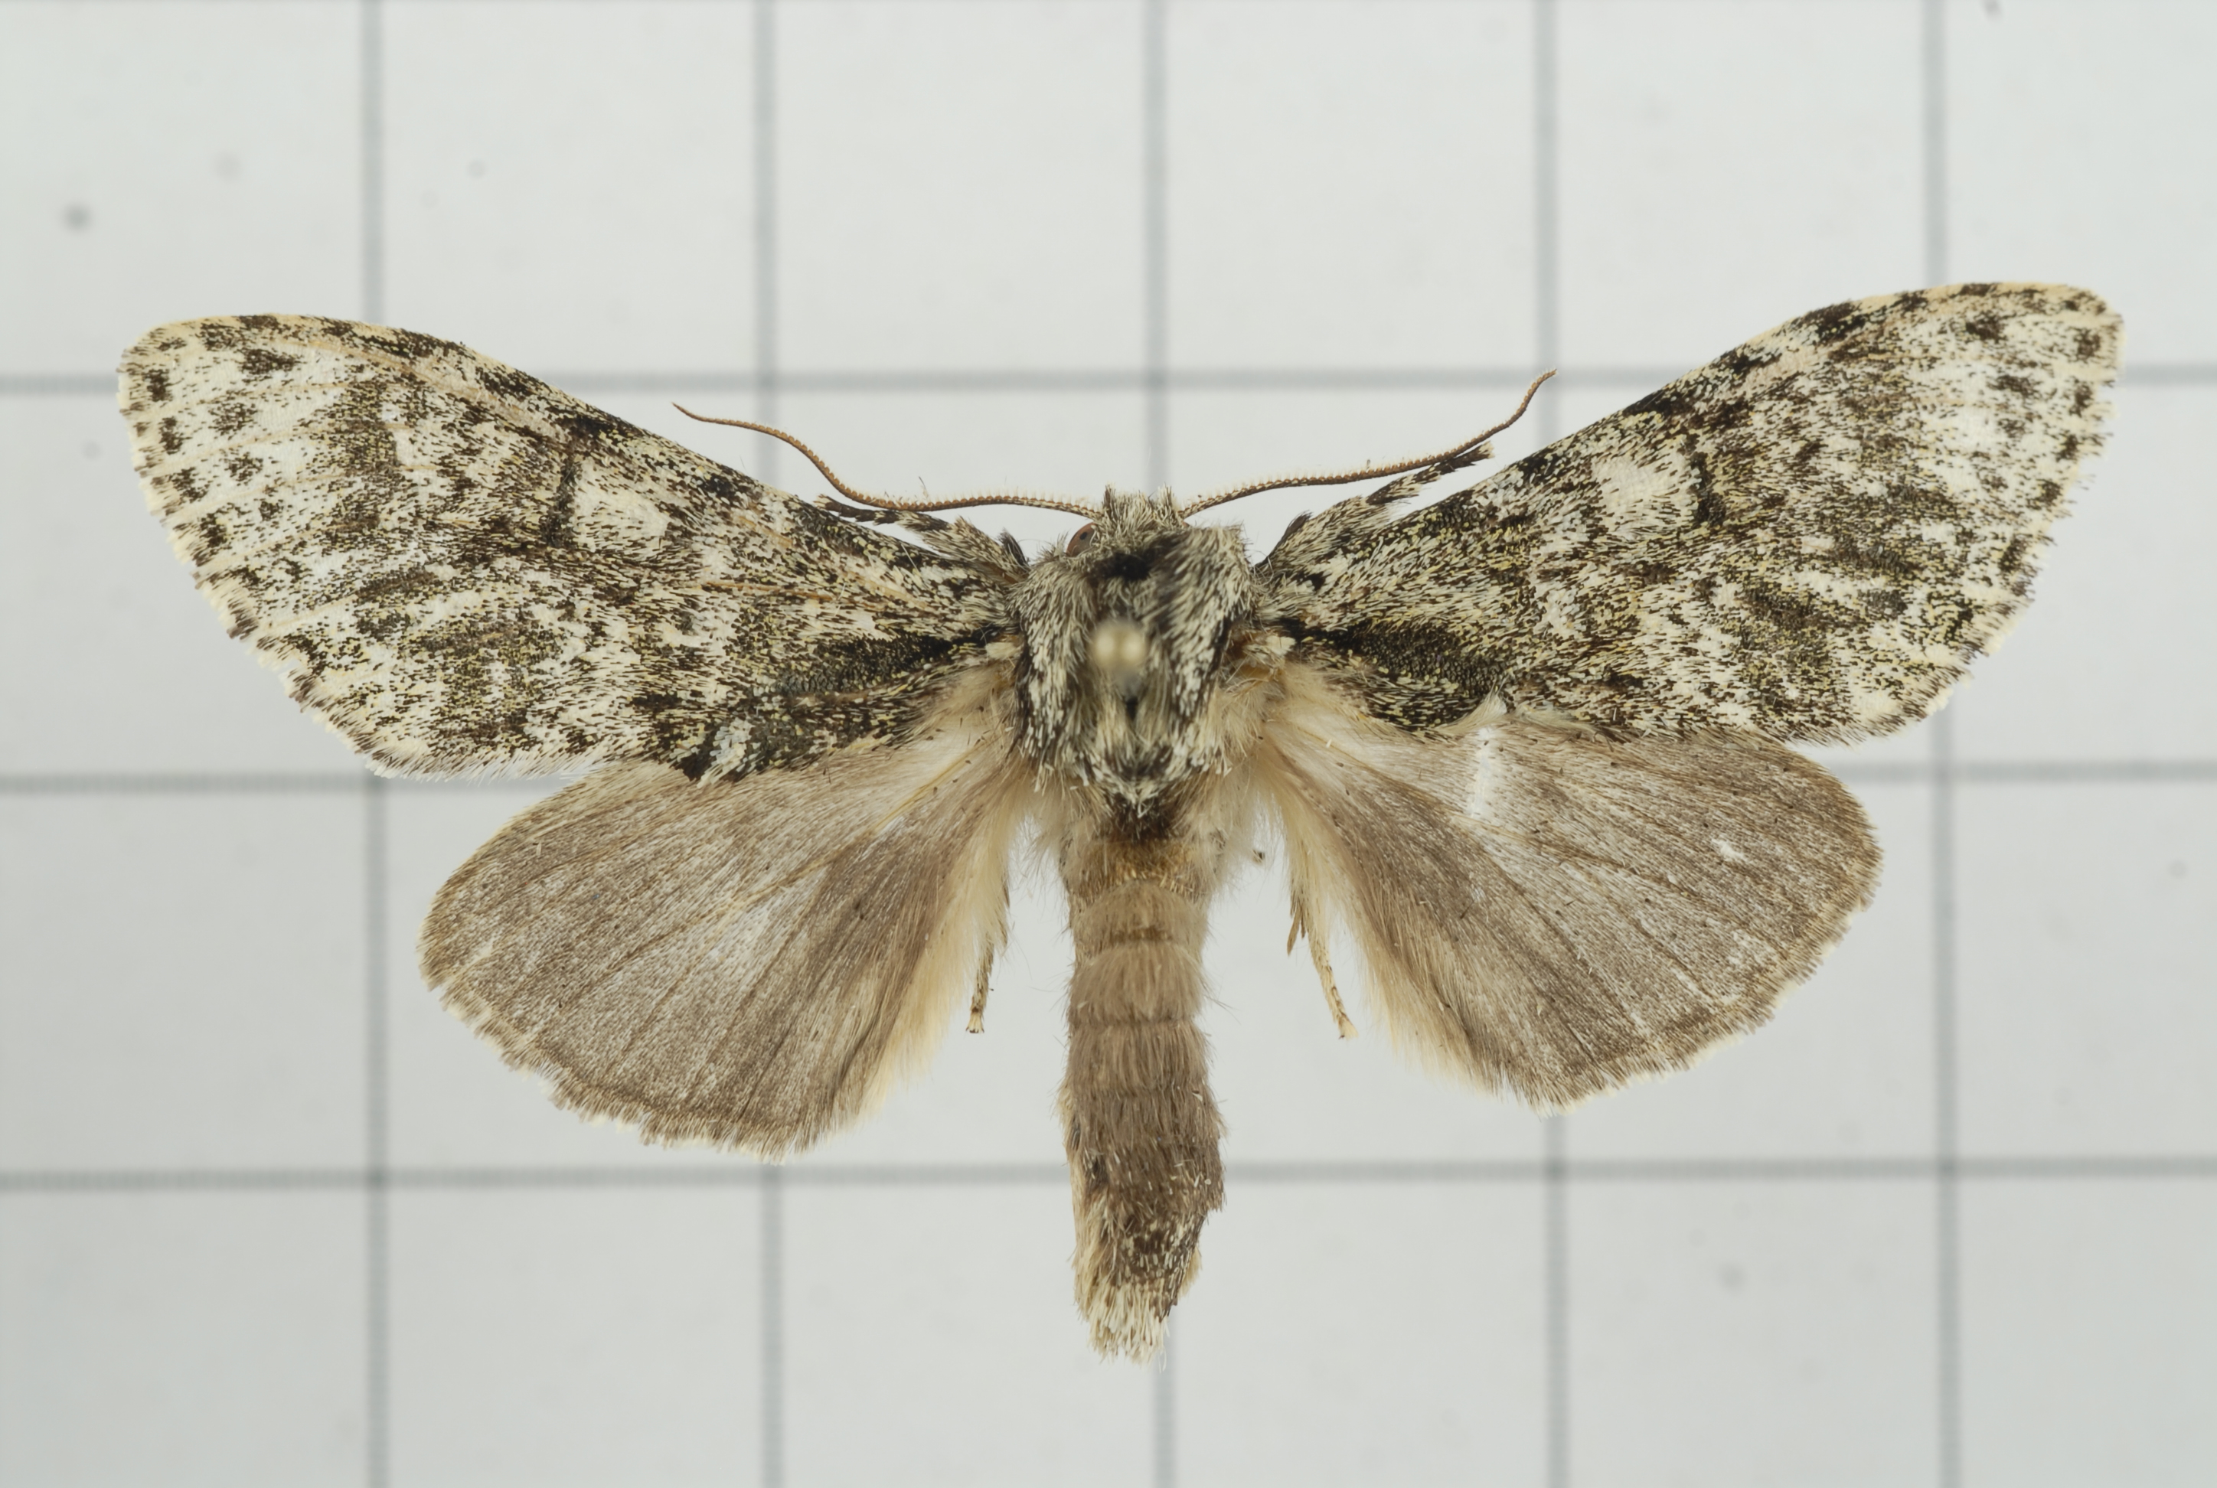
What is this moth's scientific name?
Pheosiopsis cinerea formosana
